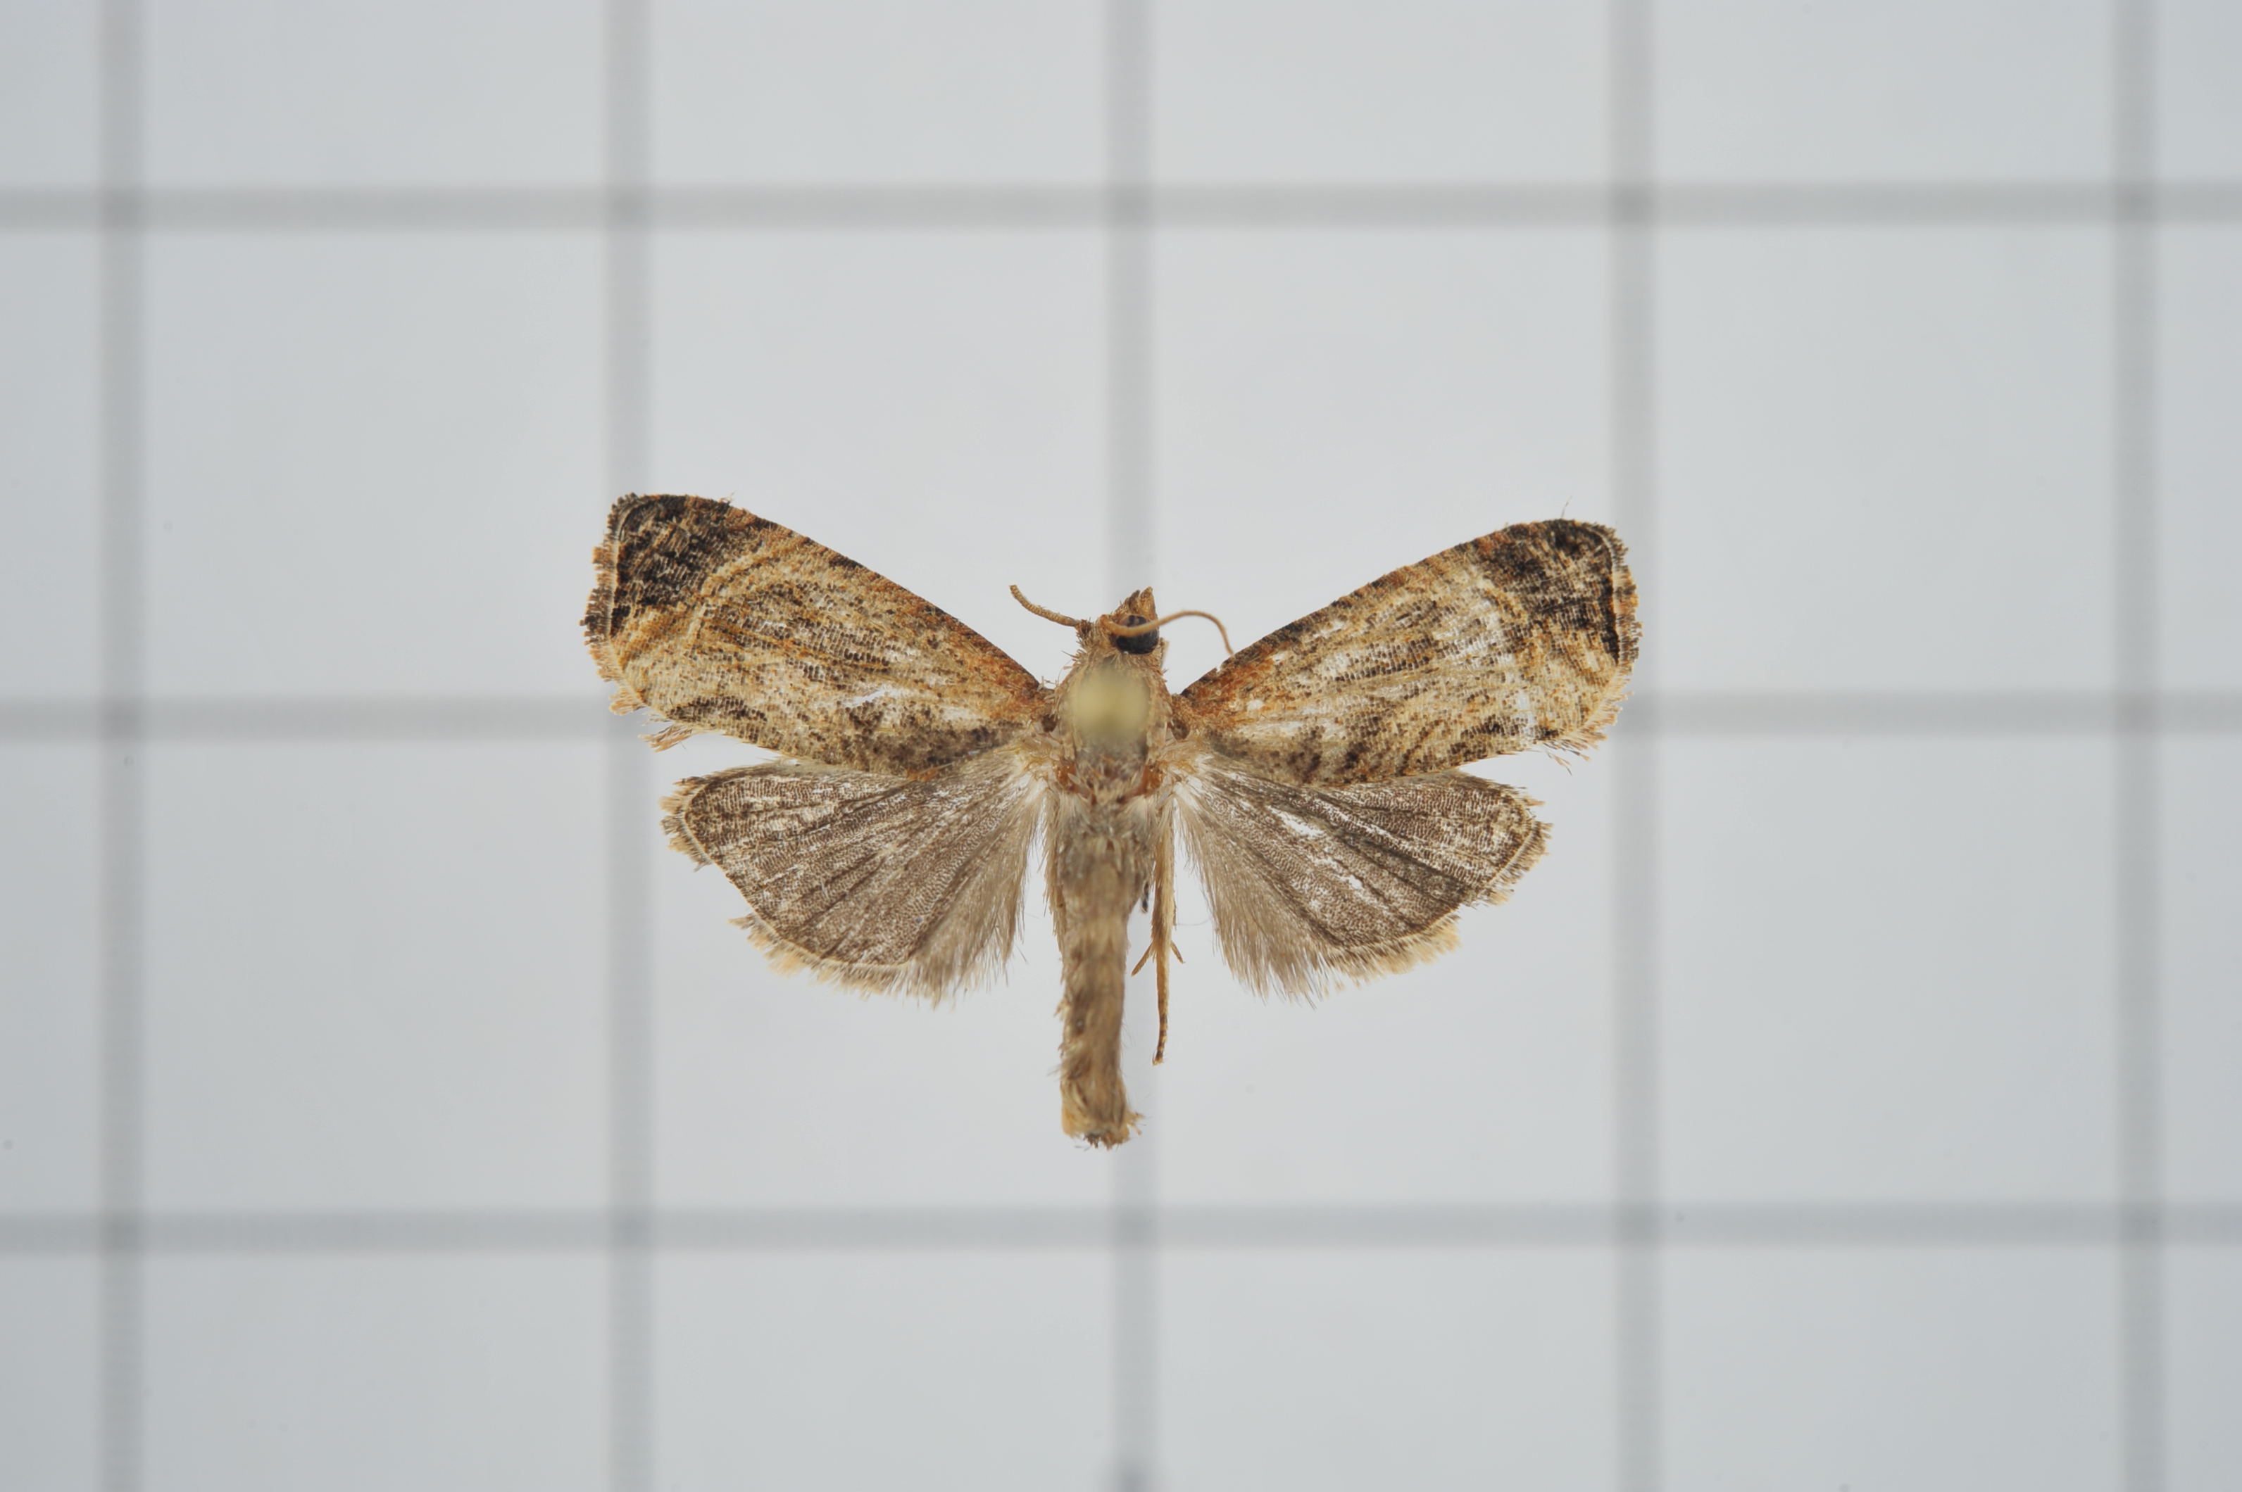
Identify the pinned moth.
Cryptophlebia repletana
